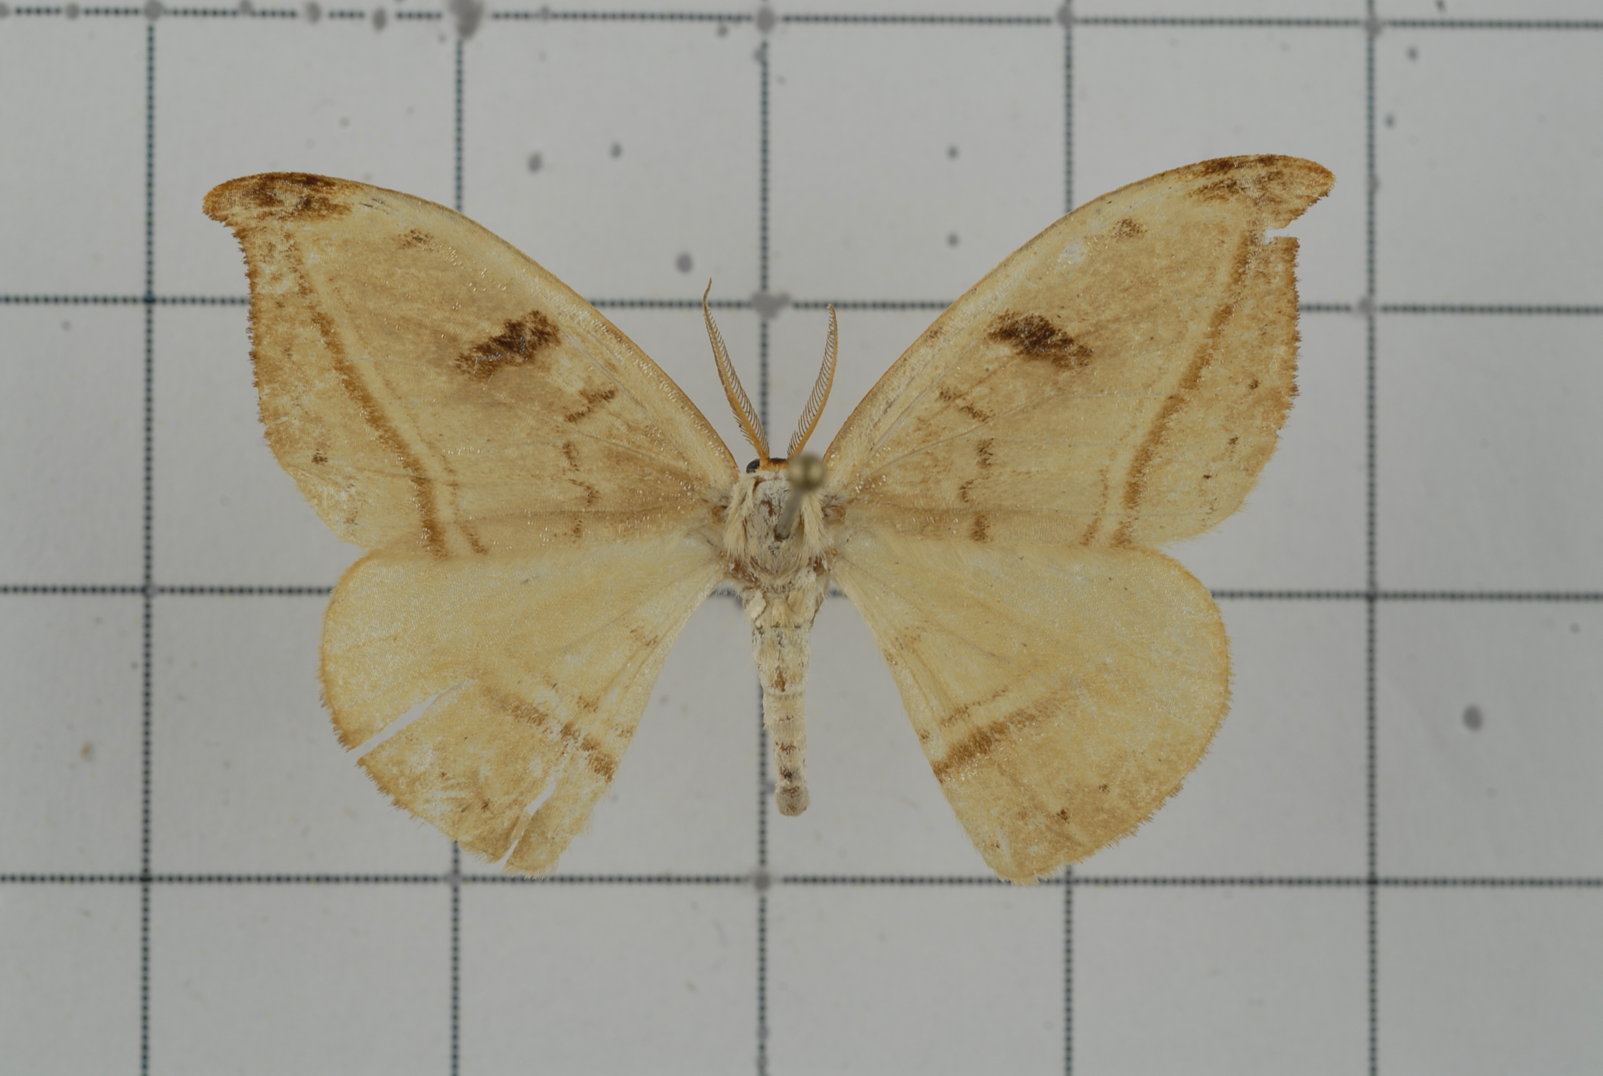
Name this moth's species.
Callidrepana patrana
